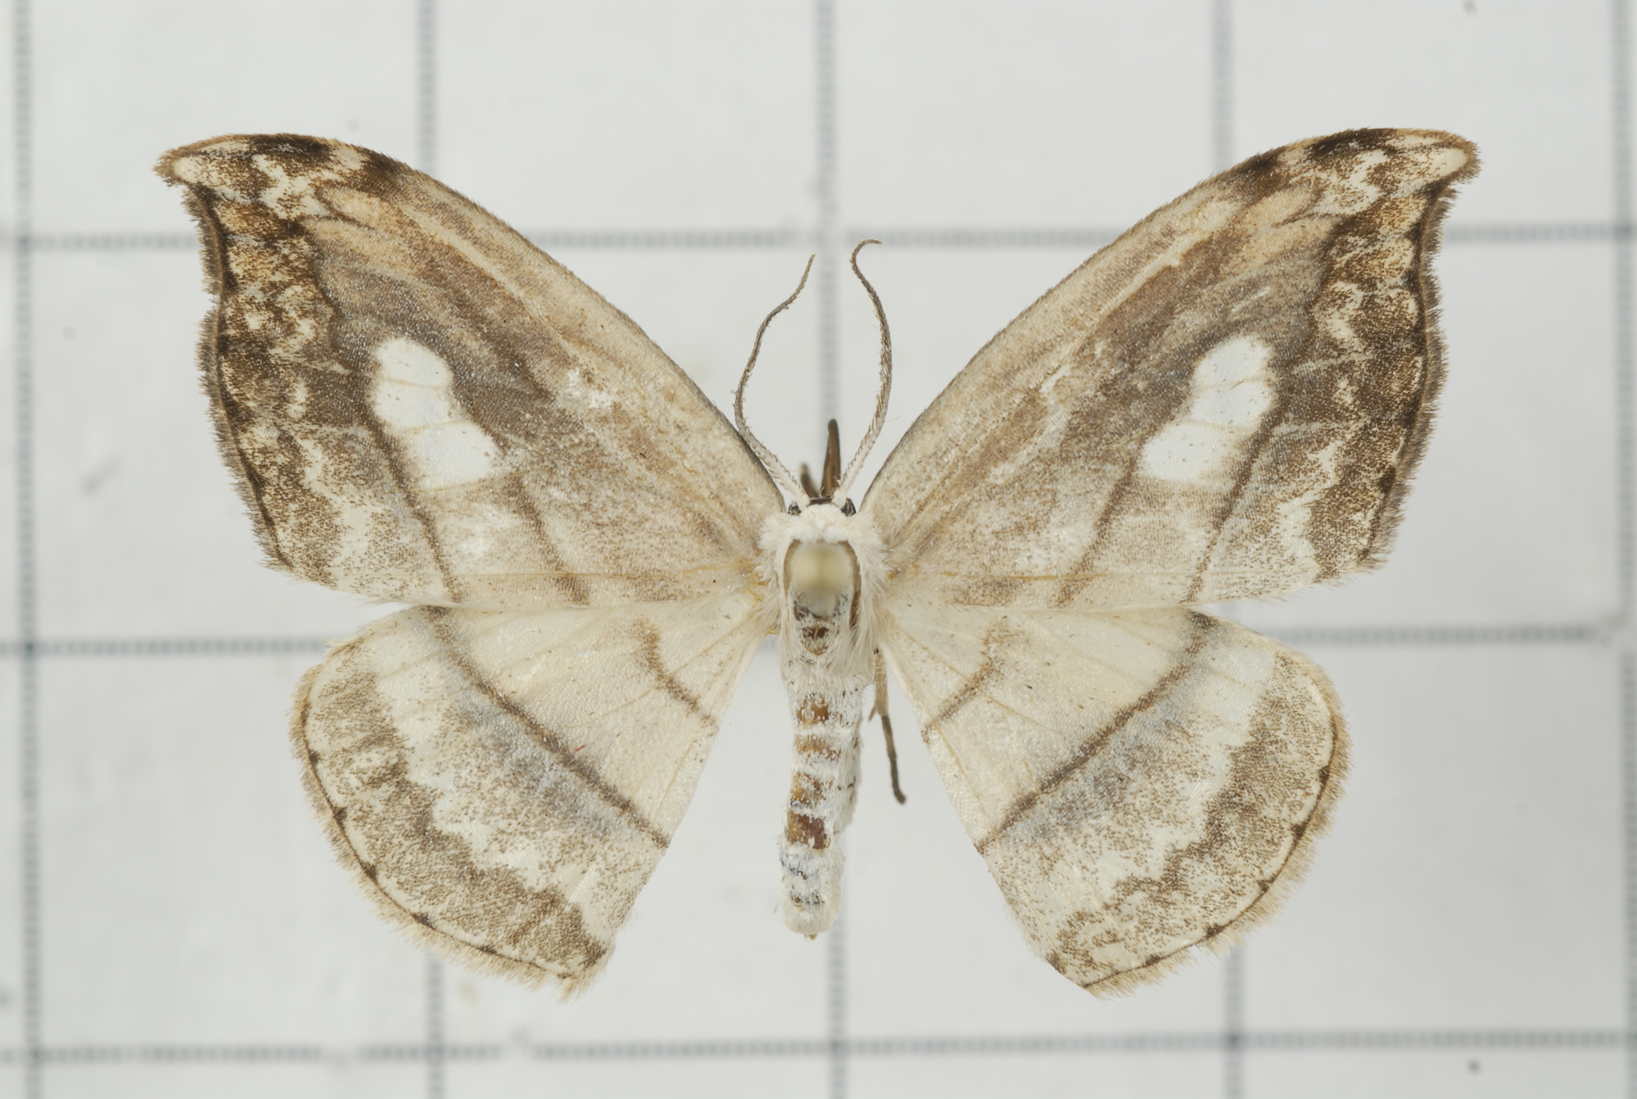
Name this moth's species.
Leucoblepsis fenestraria fenestraria
